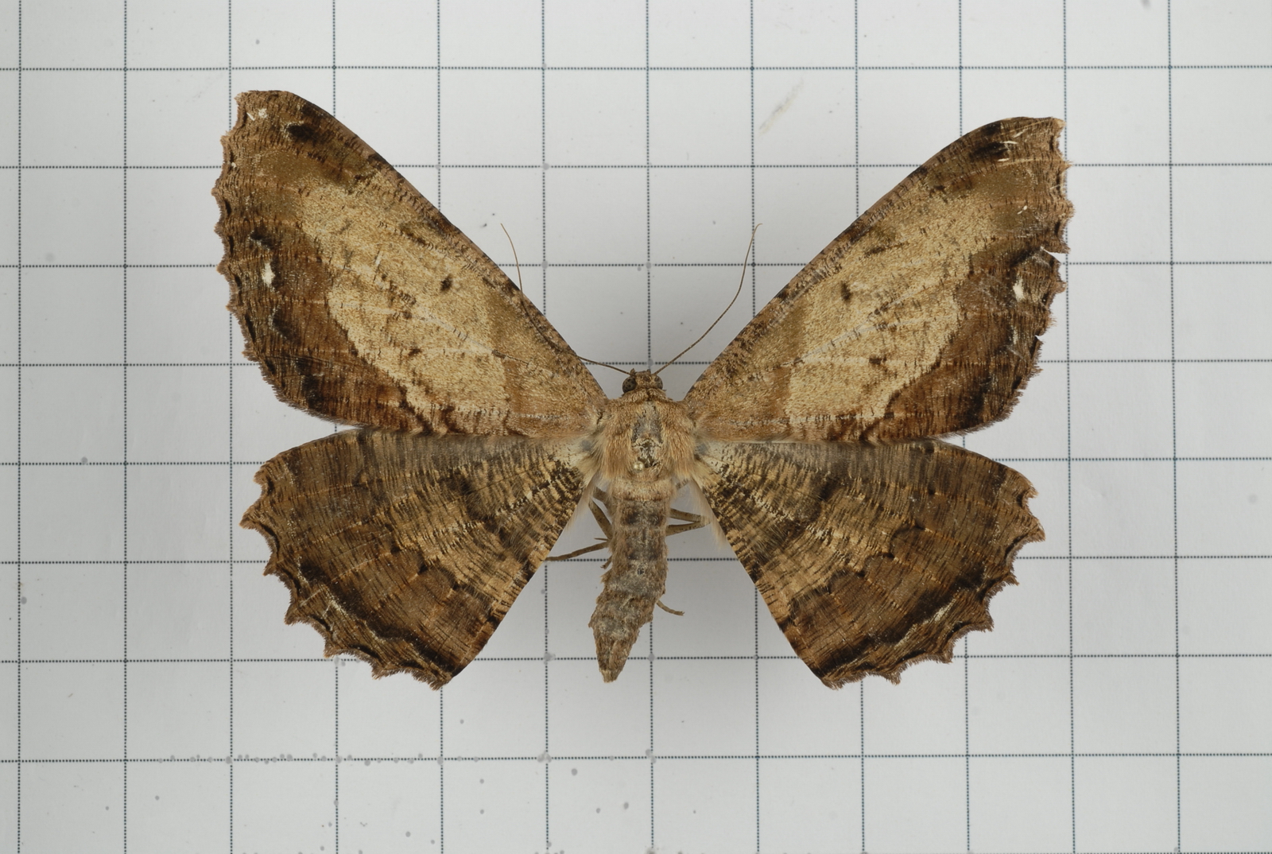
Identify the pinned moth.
Chorodna creataria
